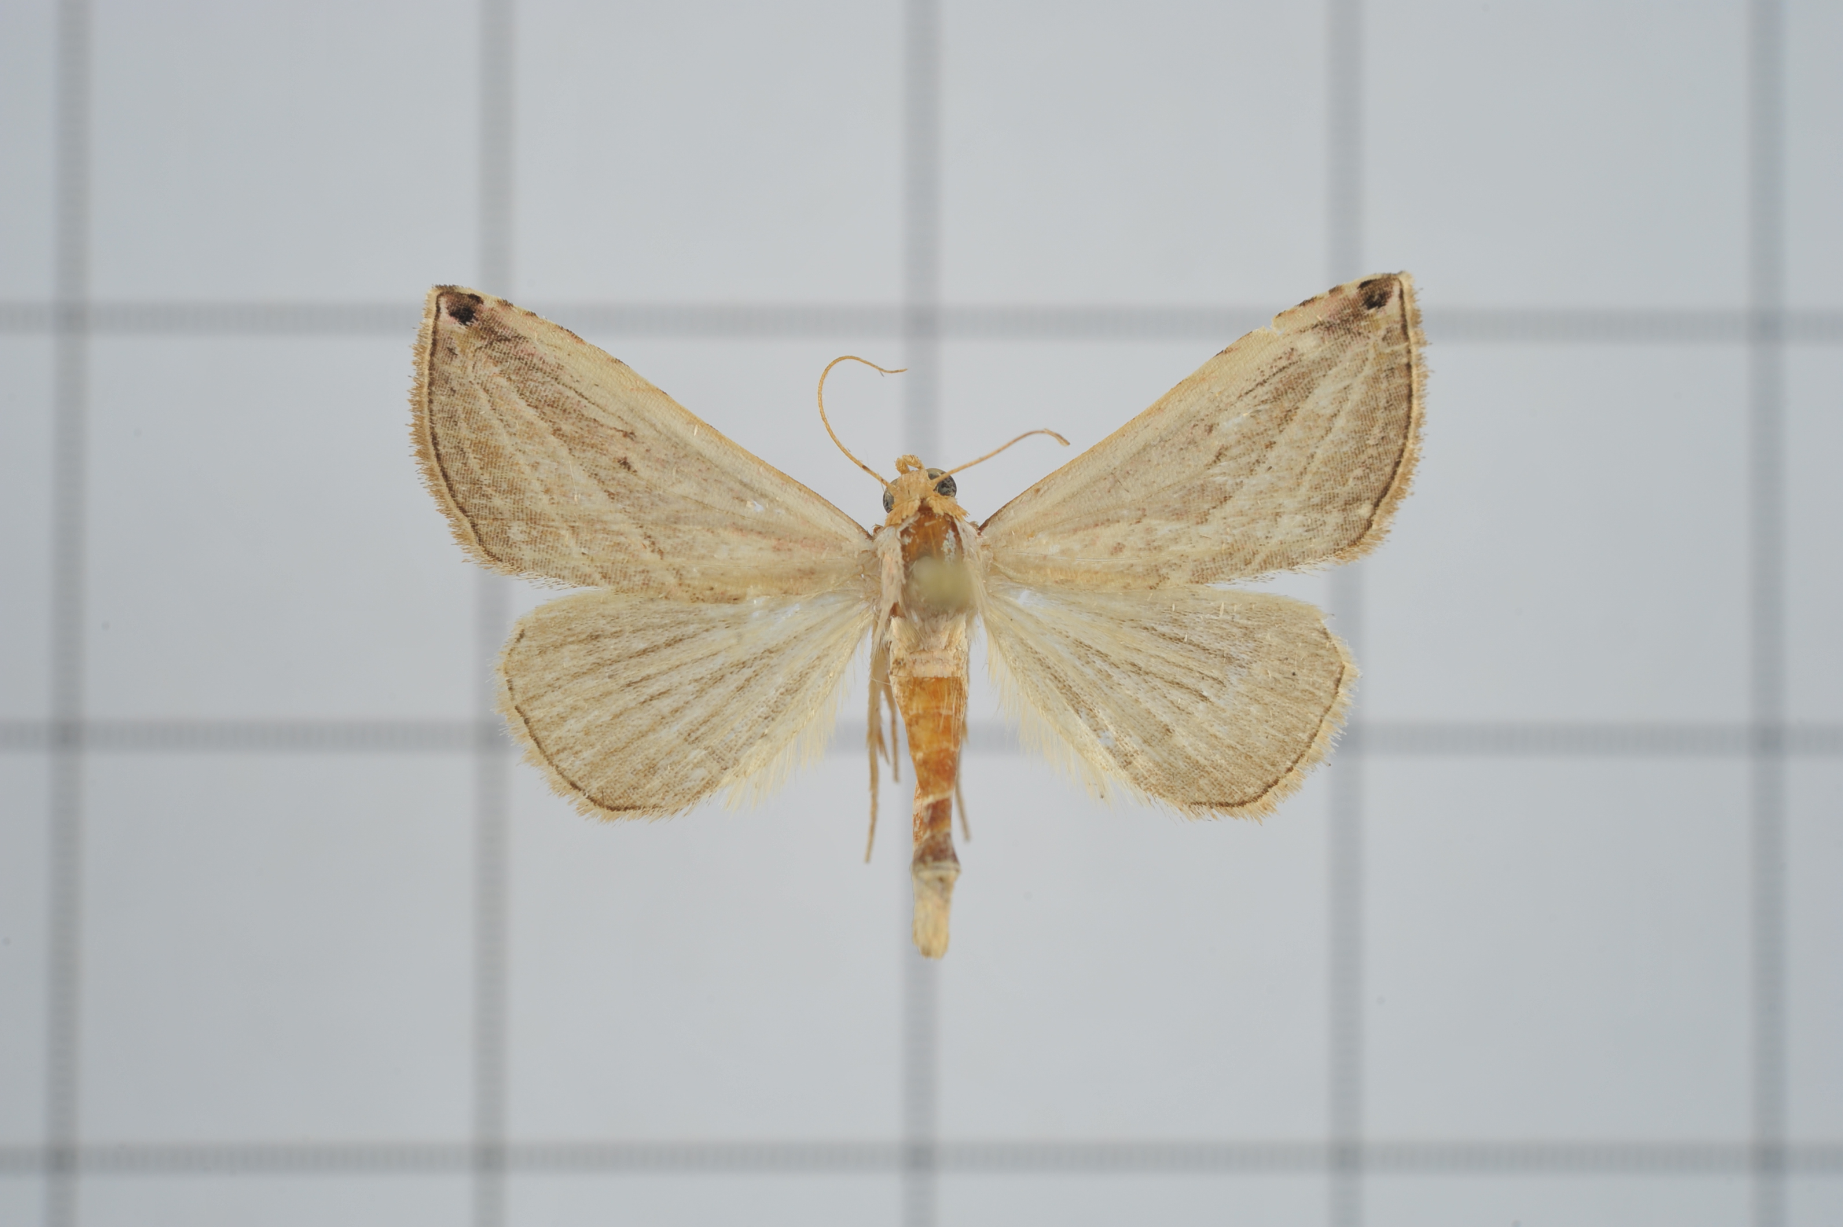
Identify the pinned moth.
Eublemma ragusana
